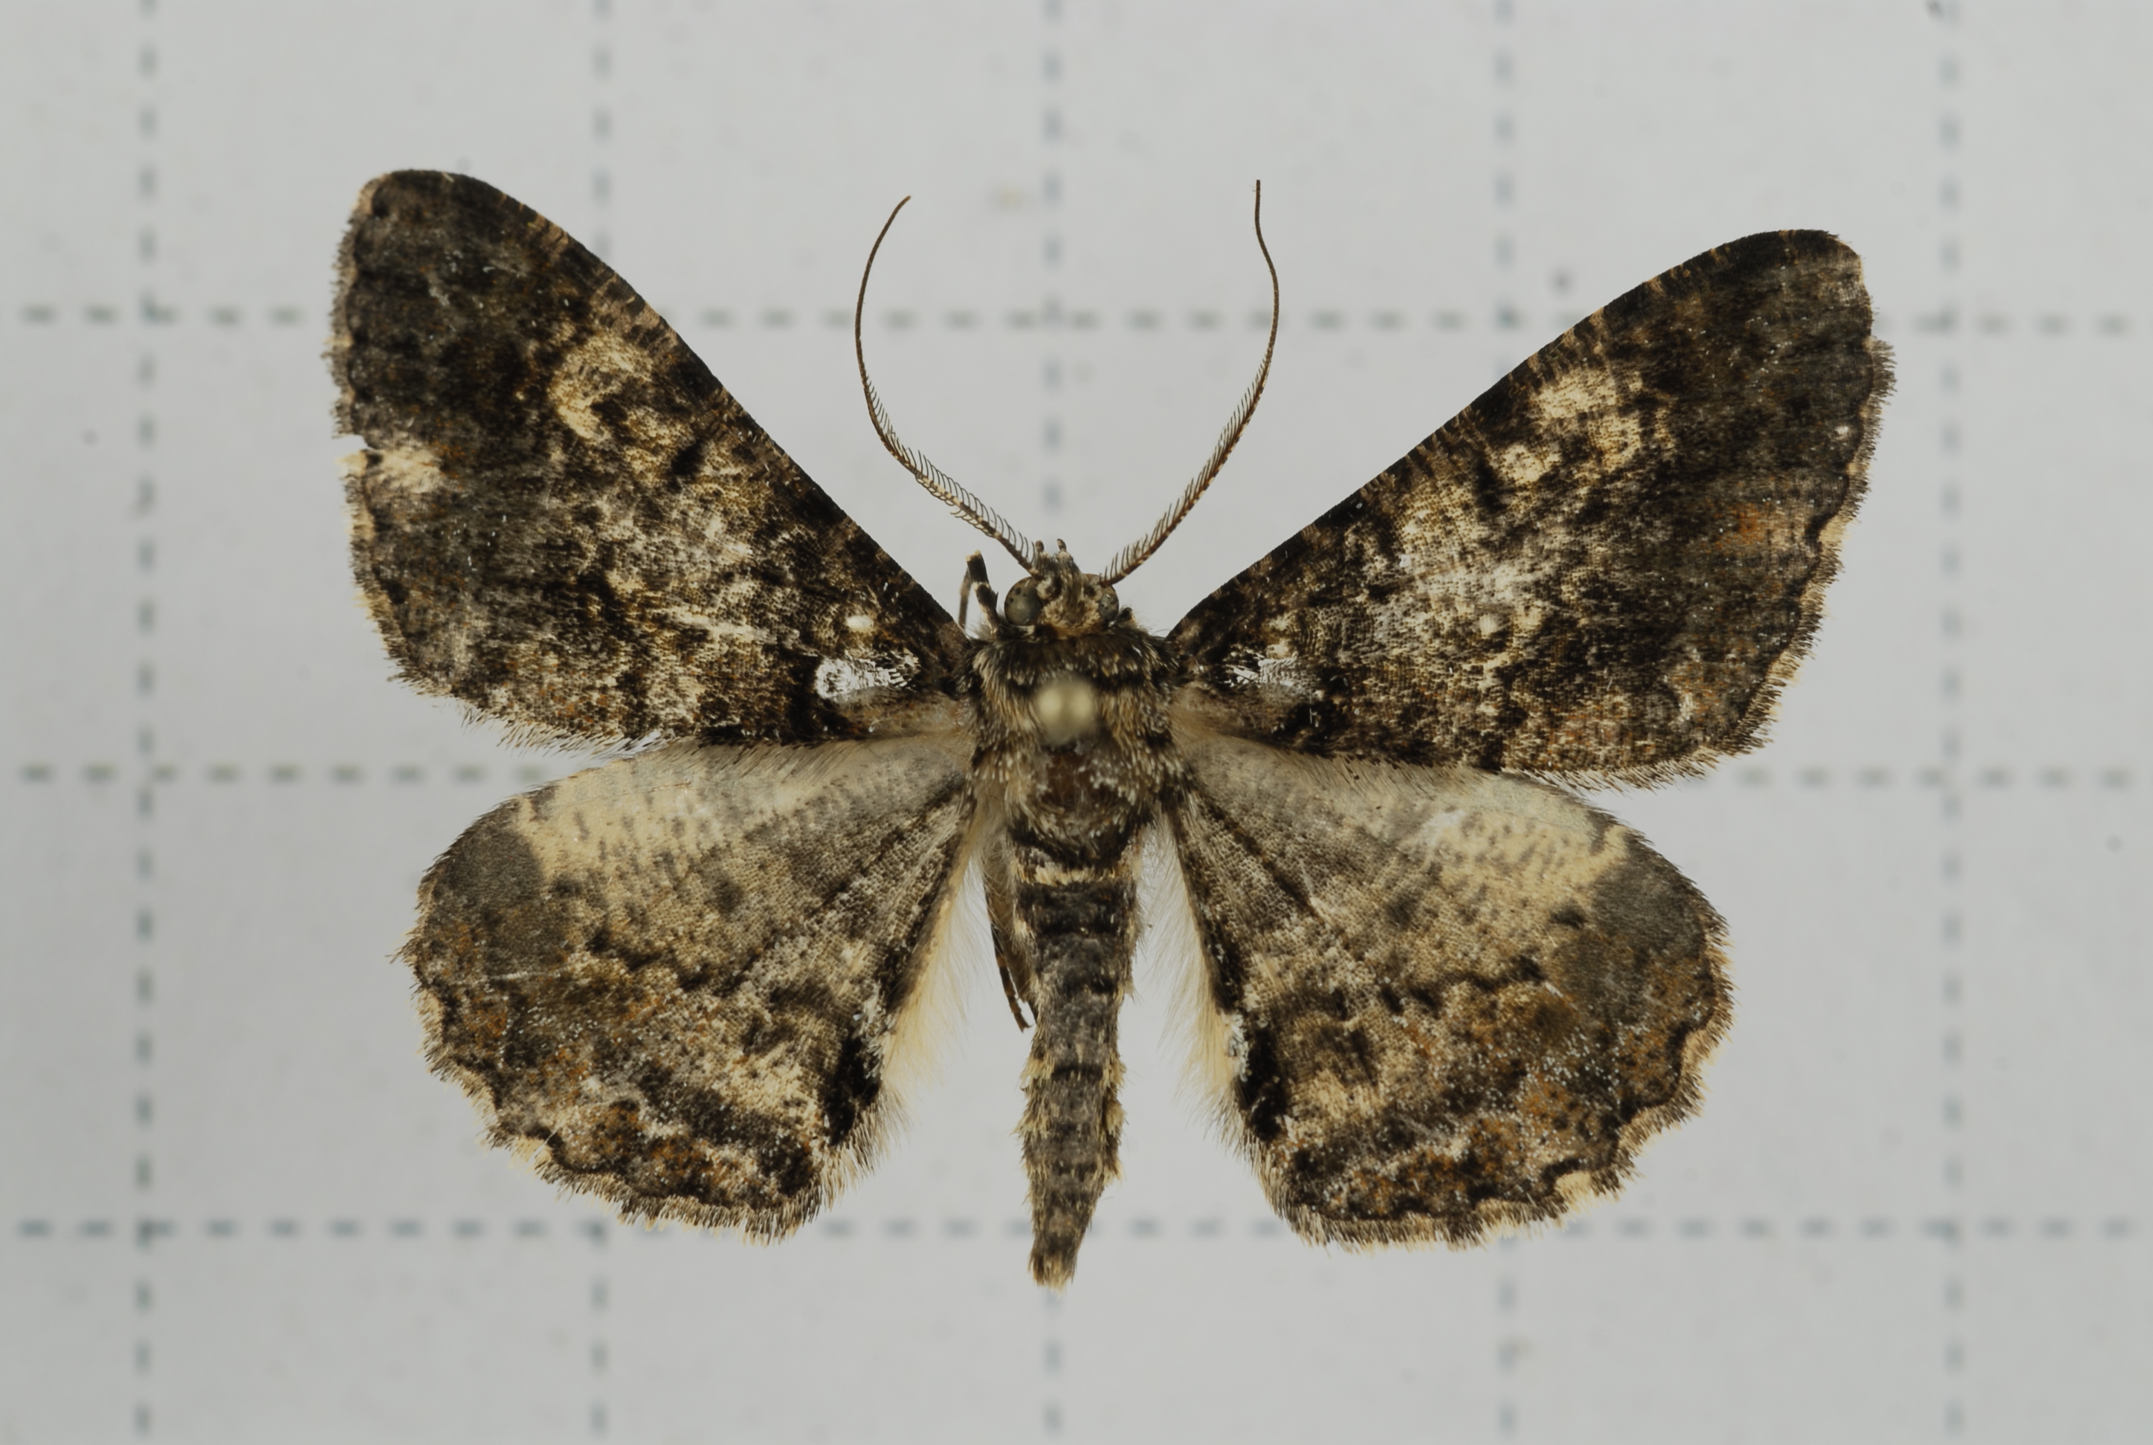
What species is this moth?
Alcis taiwanovariegata
